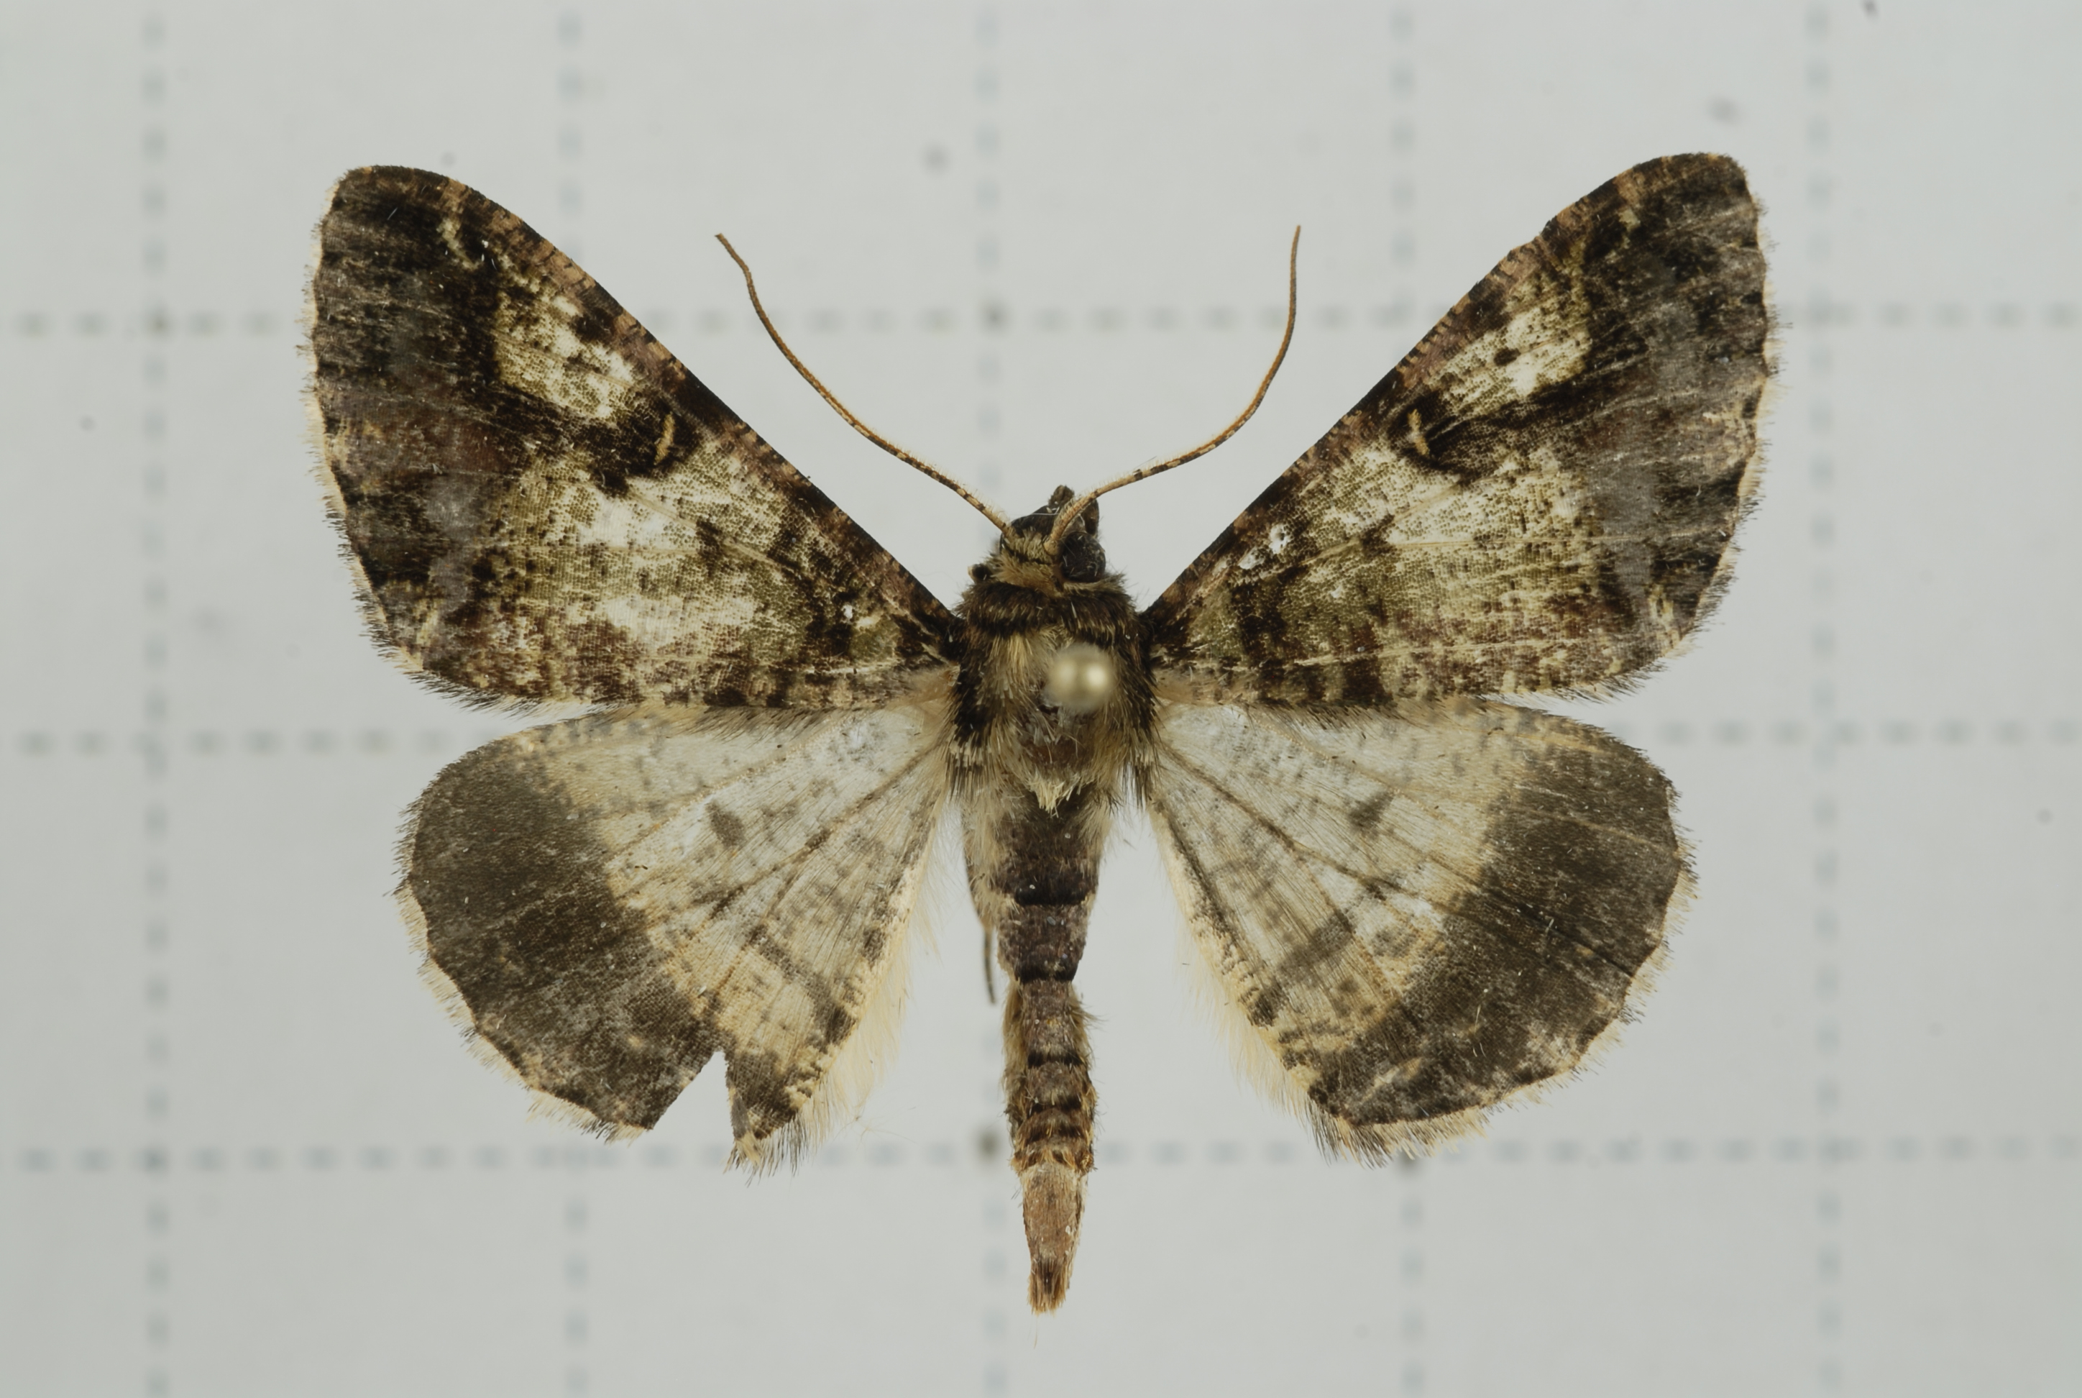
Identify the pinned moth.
Gasterocome pannosaria orta
